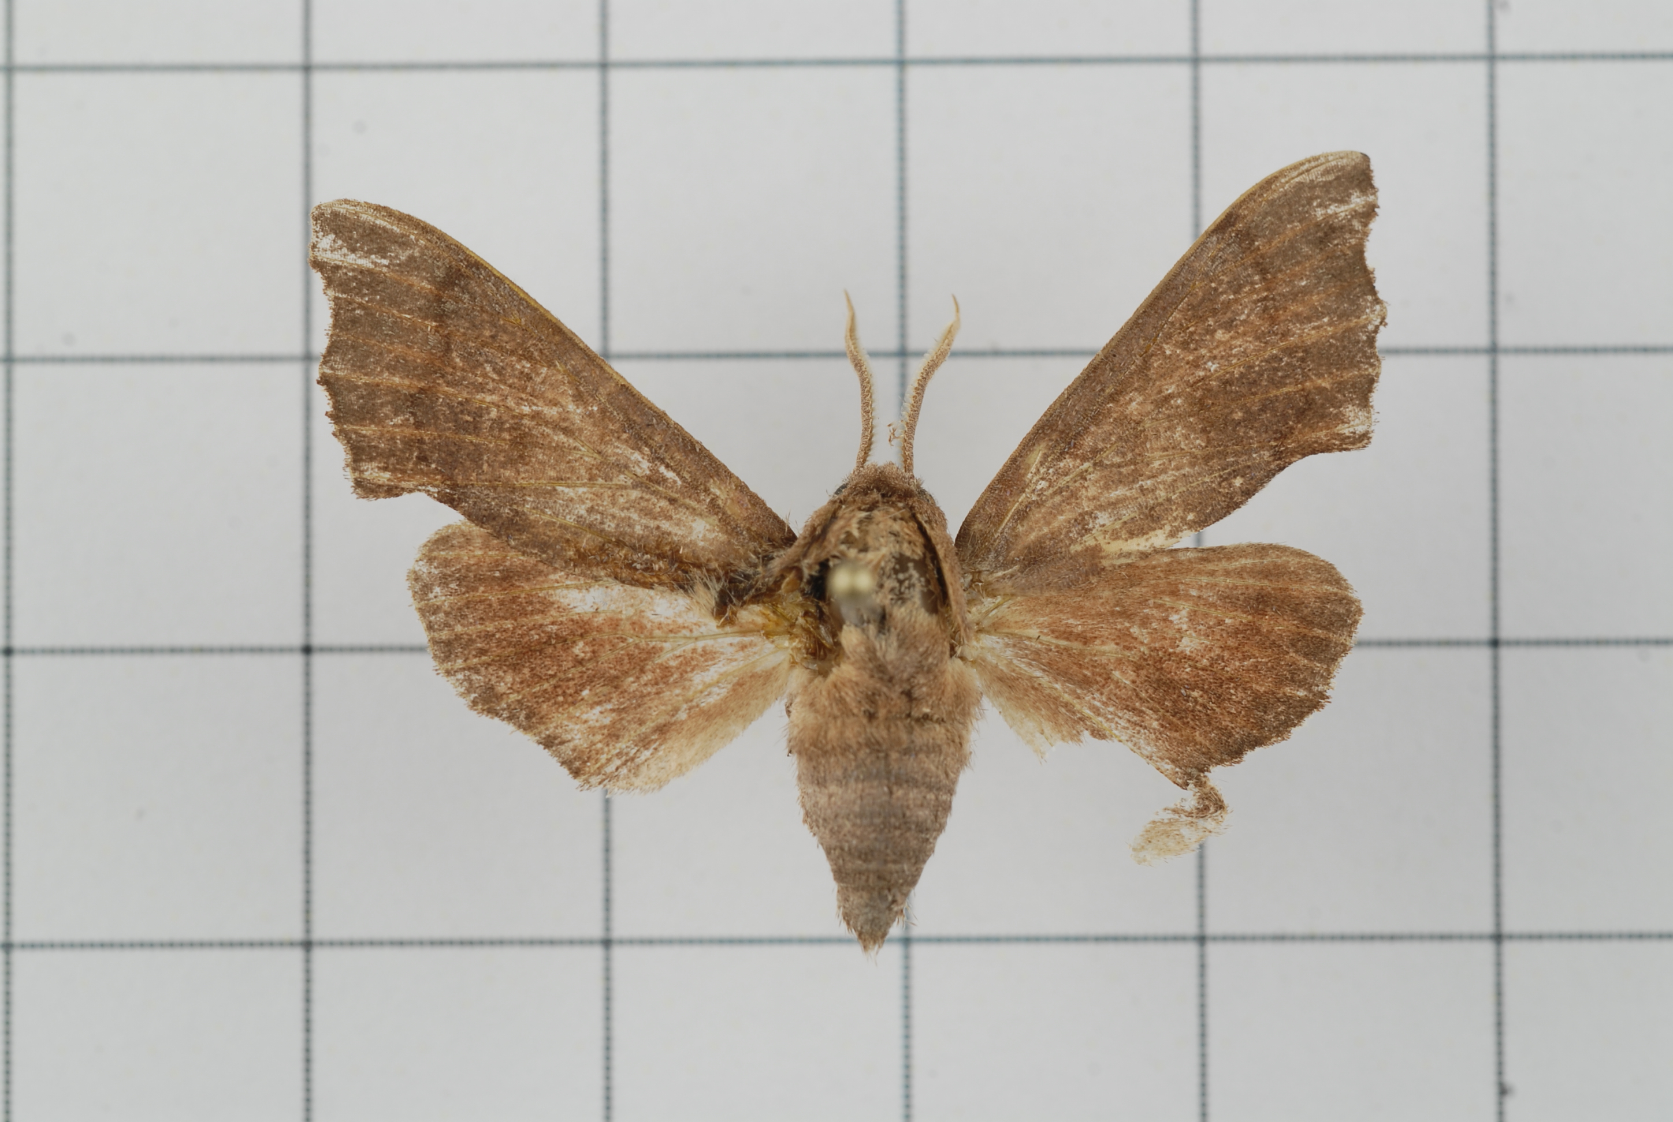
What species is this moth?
Cypoides chinensis
